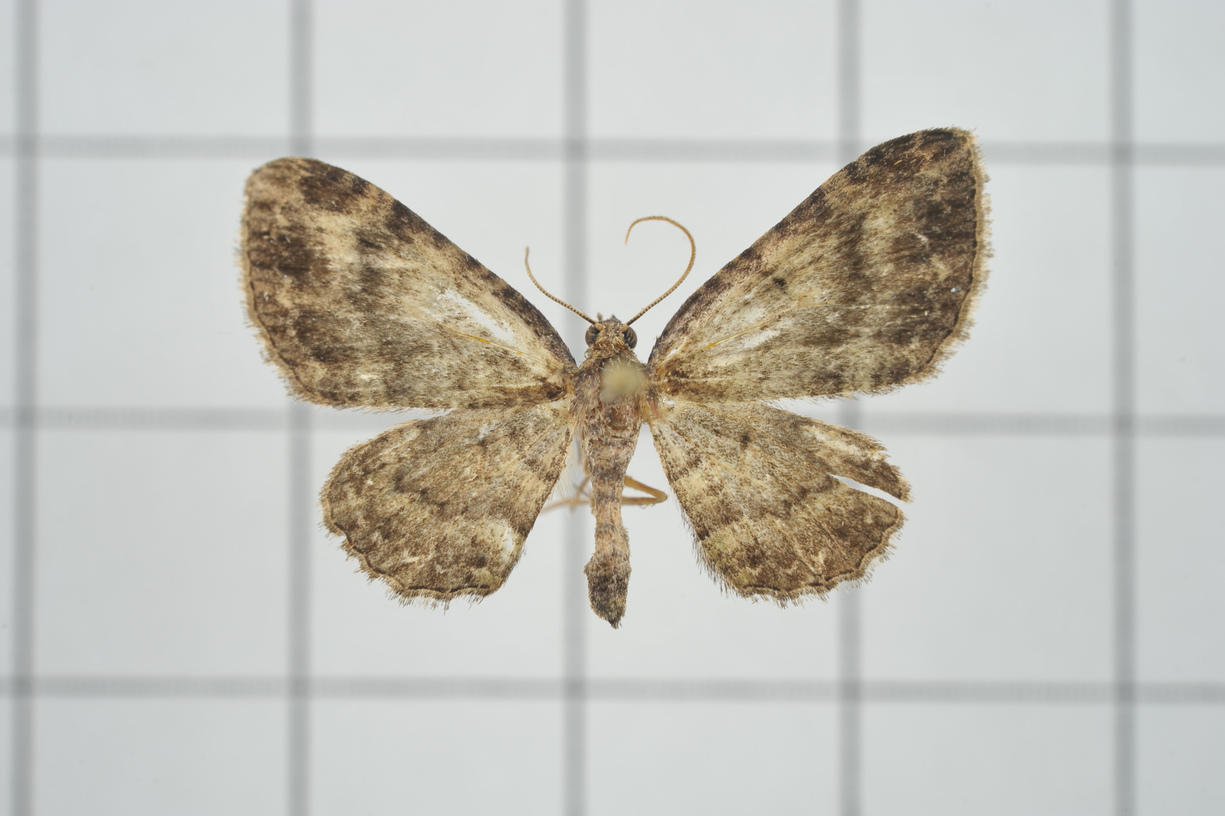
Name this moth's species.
Pseudocollix hyperythra catalalia
